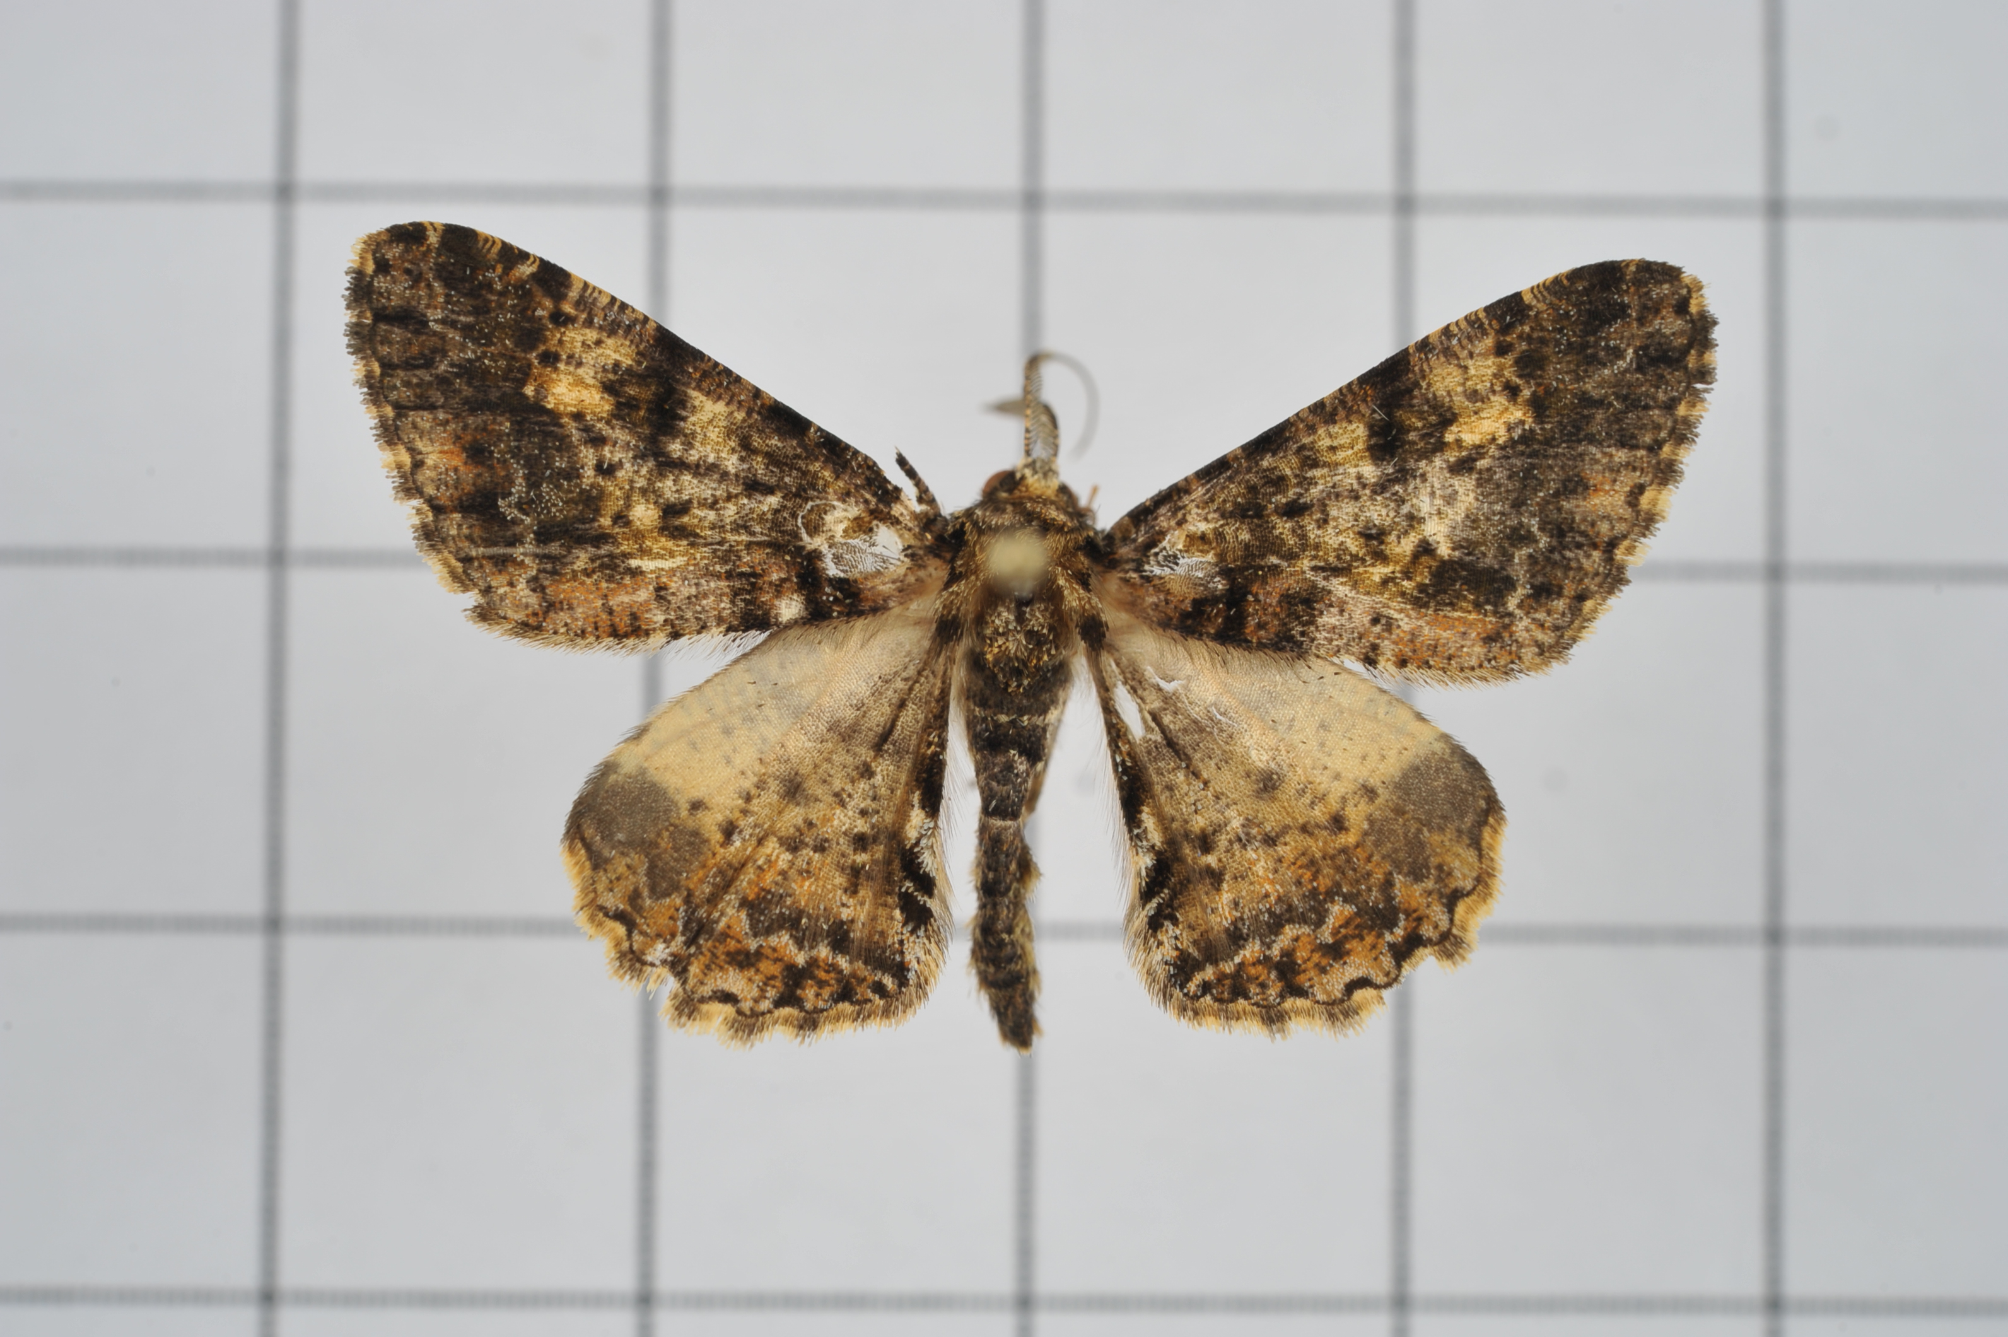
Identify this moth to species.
Alcis taiwanovariegata
